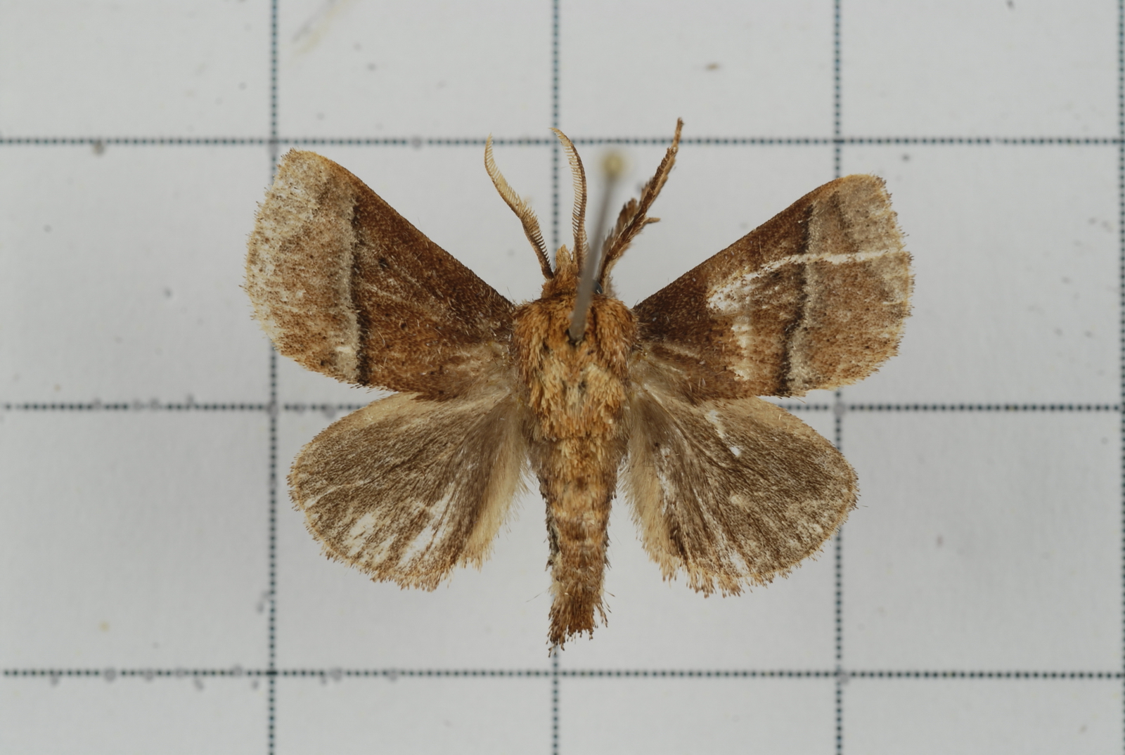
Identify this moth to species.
Birthamula rufa
